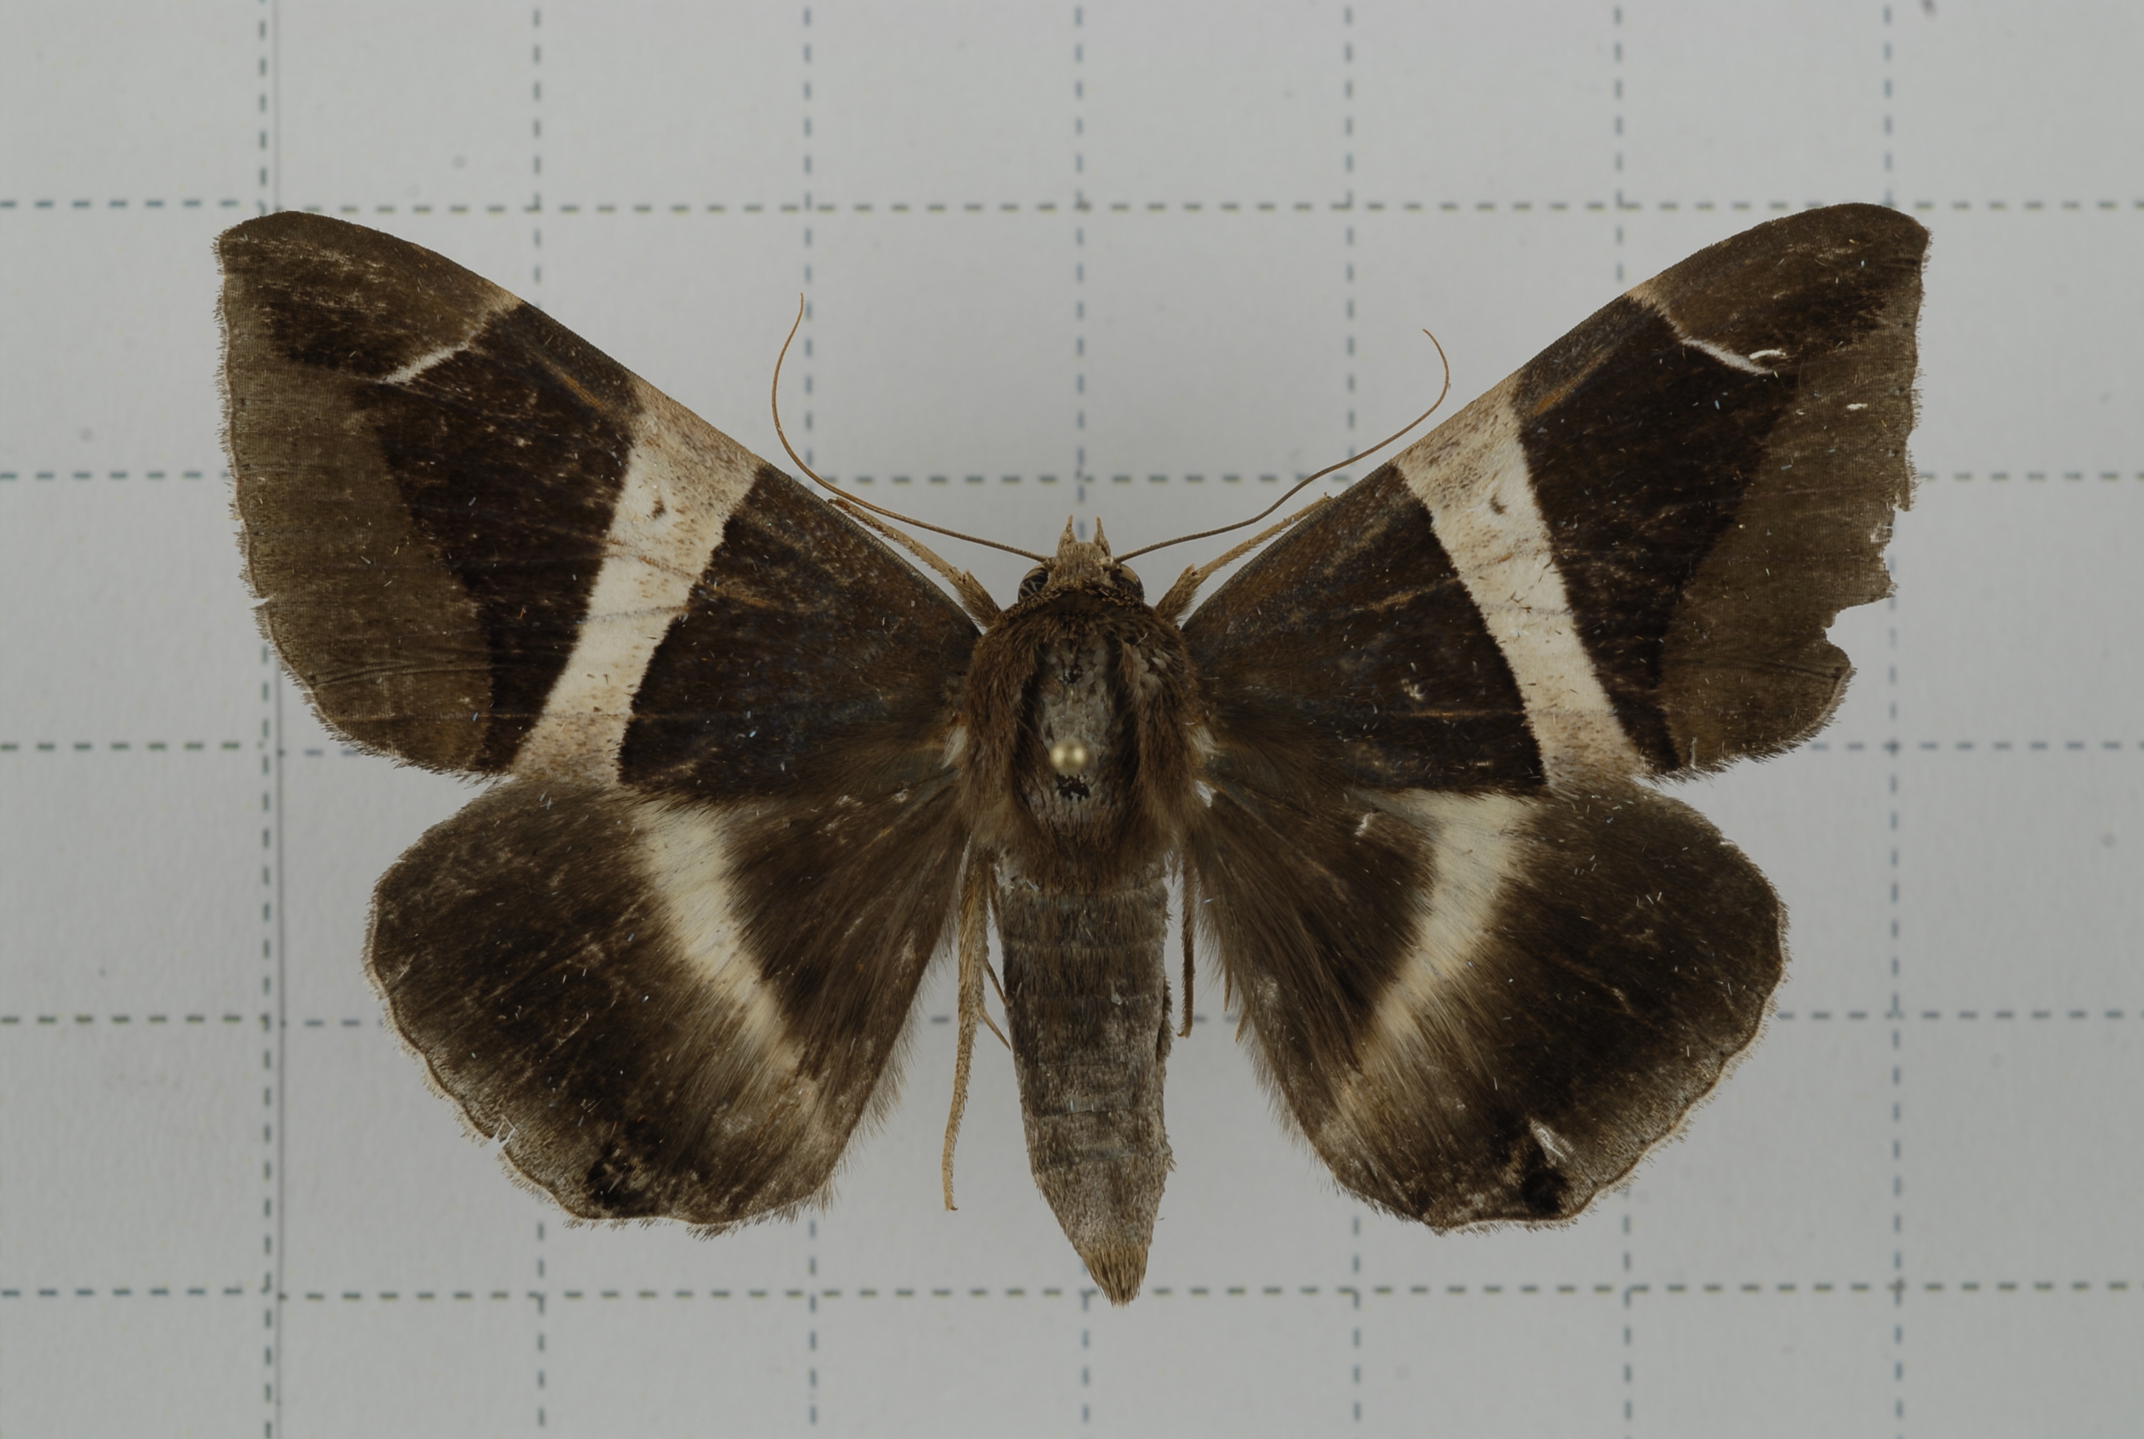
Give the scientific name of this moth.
Bastilla praetermissa
